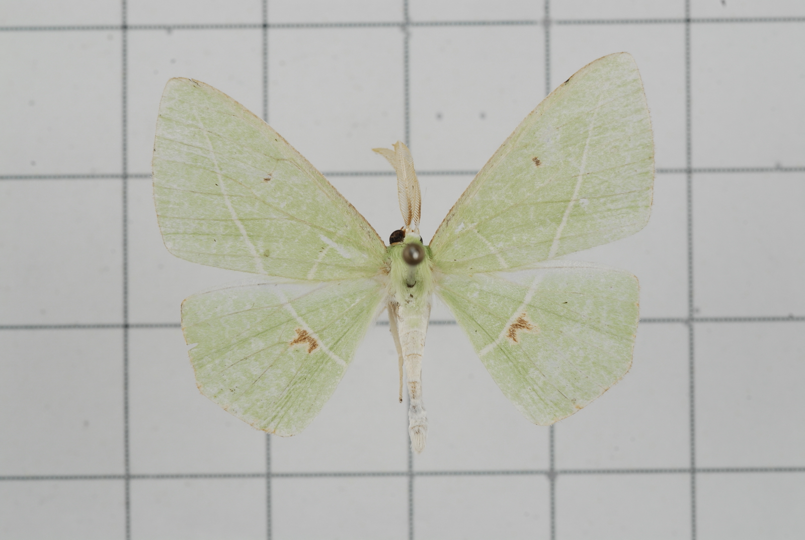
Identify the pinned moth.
Tanaoctenia haliaria
